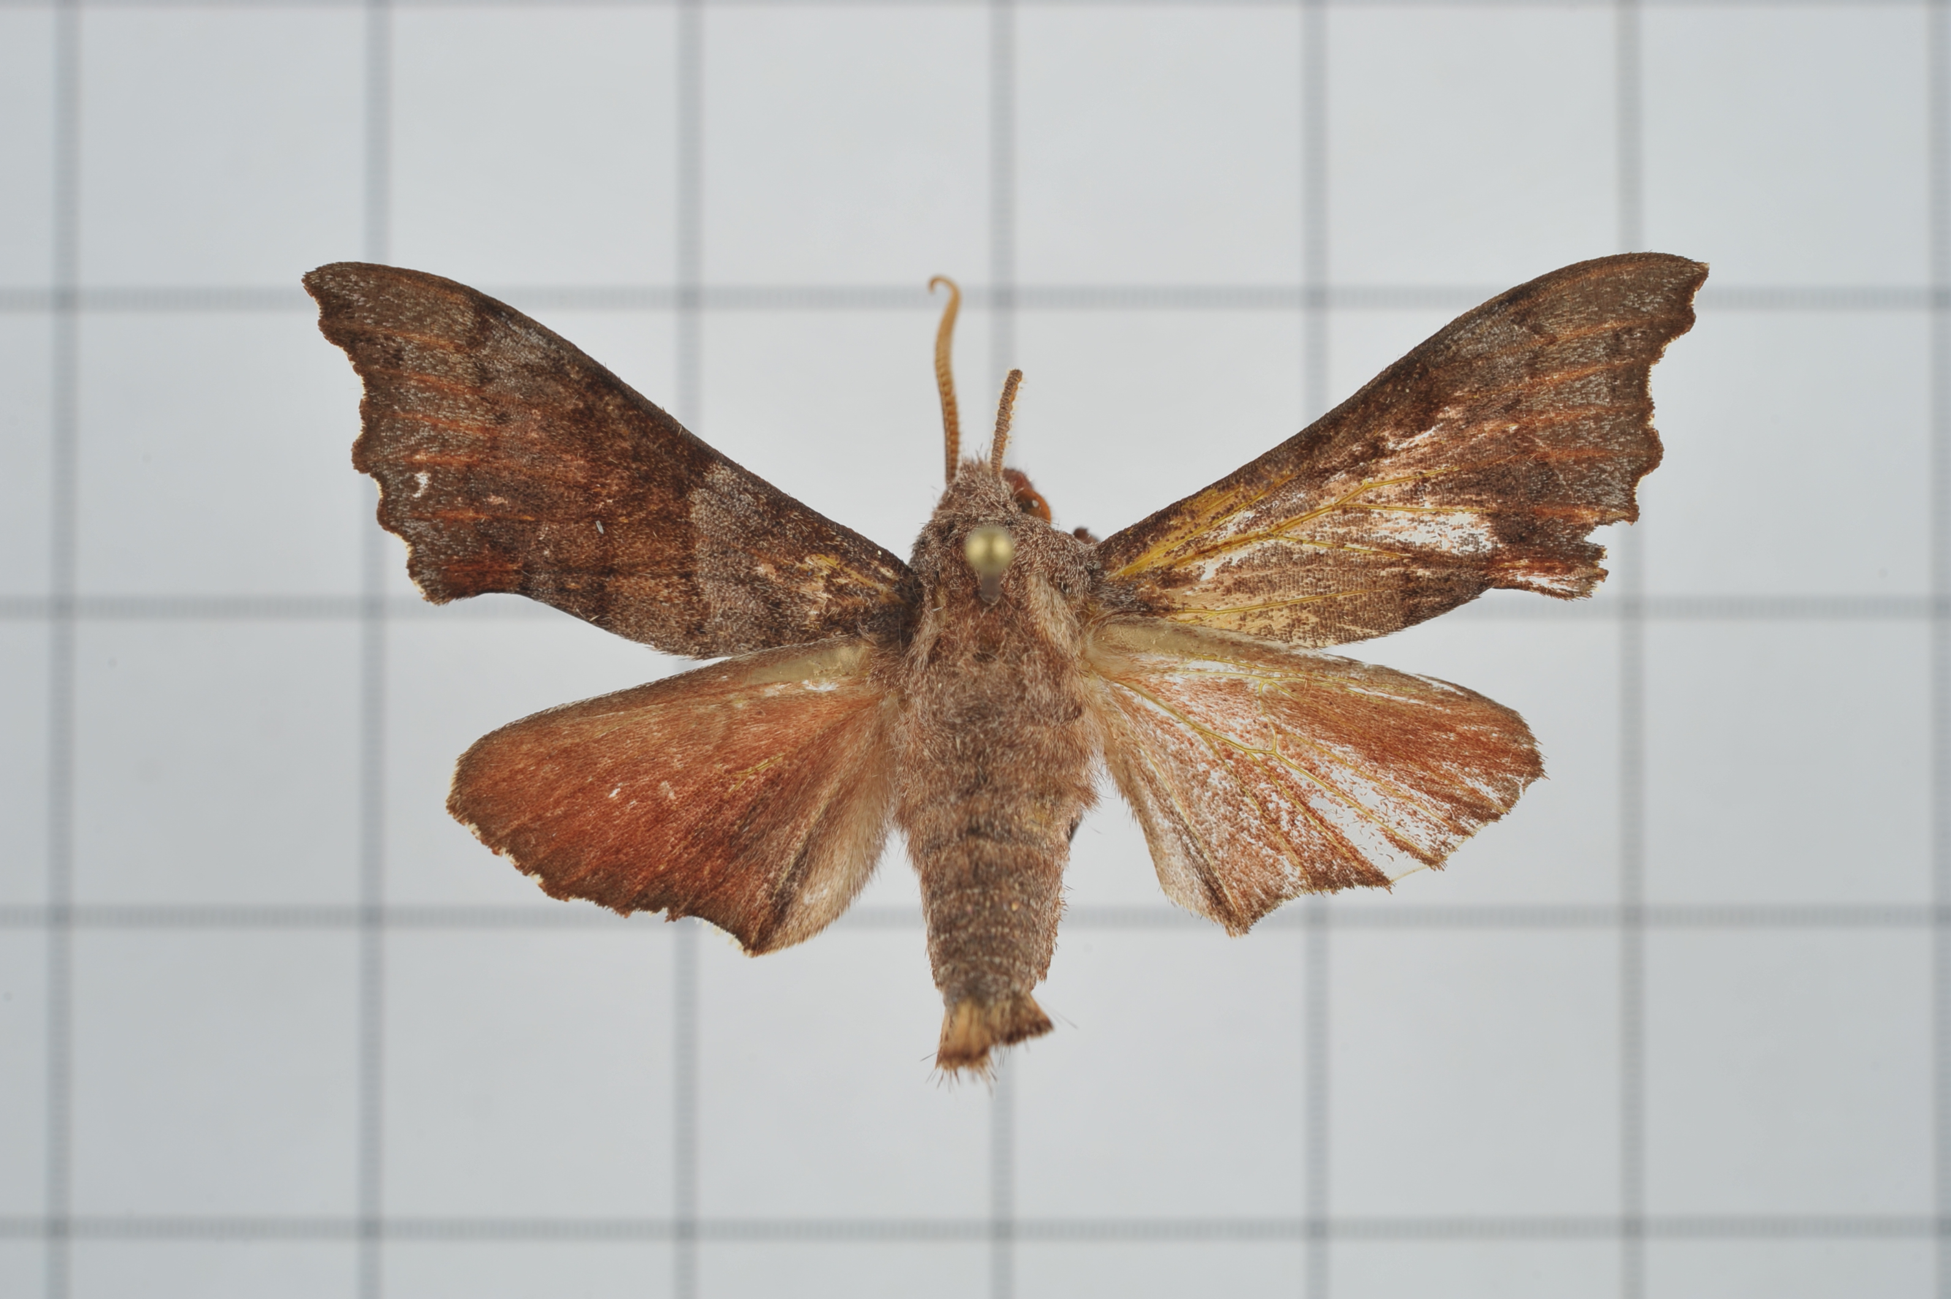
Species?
Cypoides chinensis
